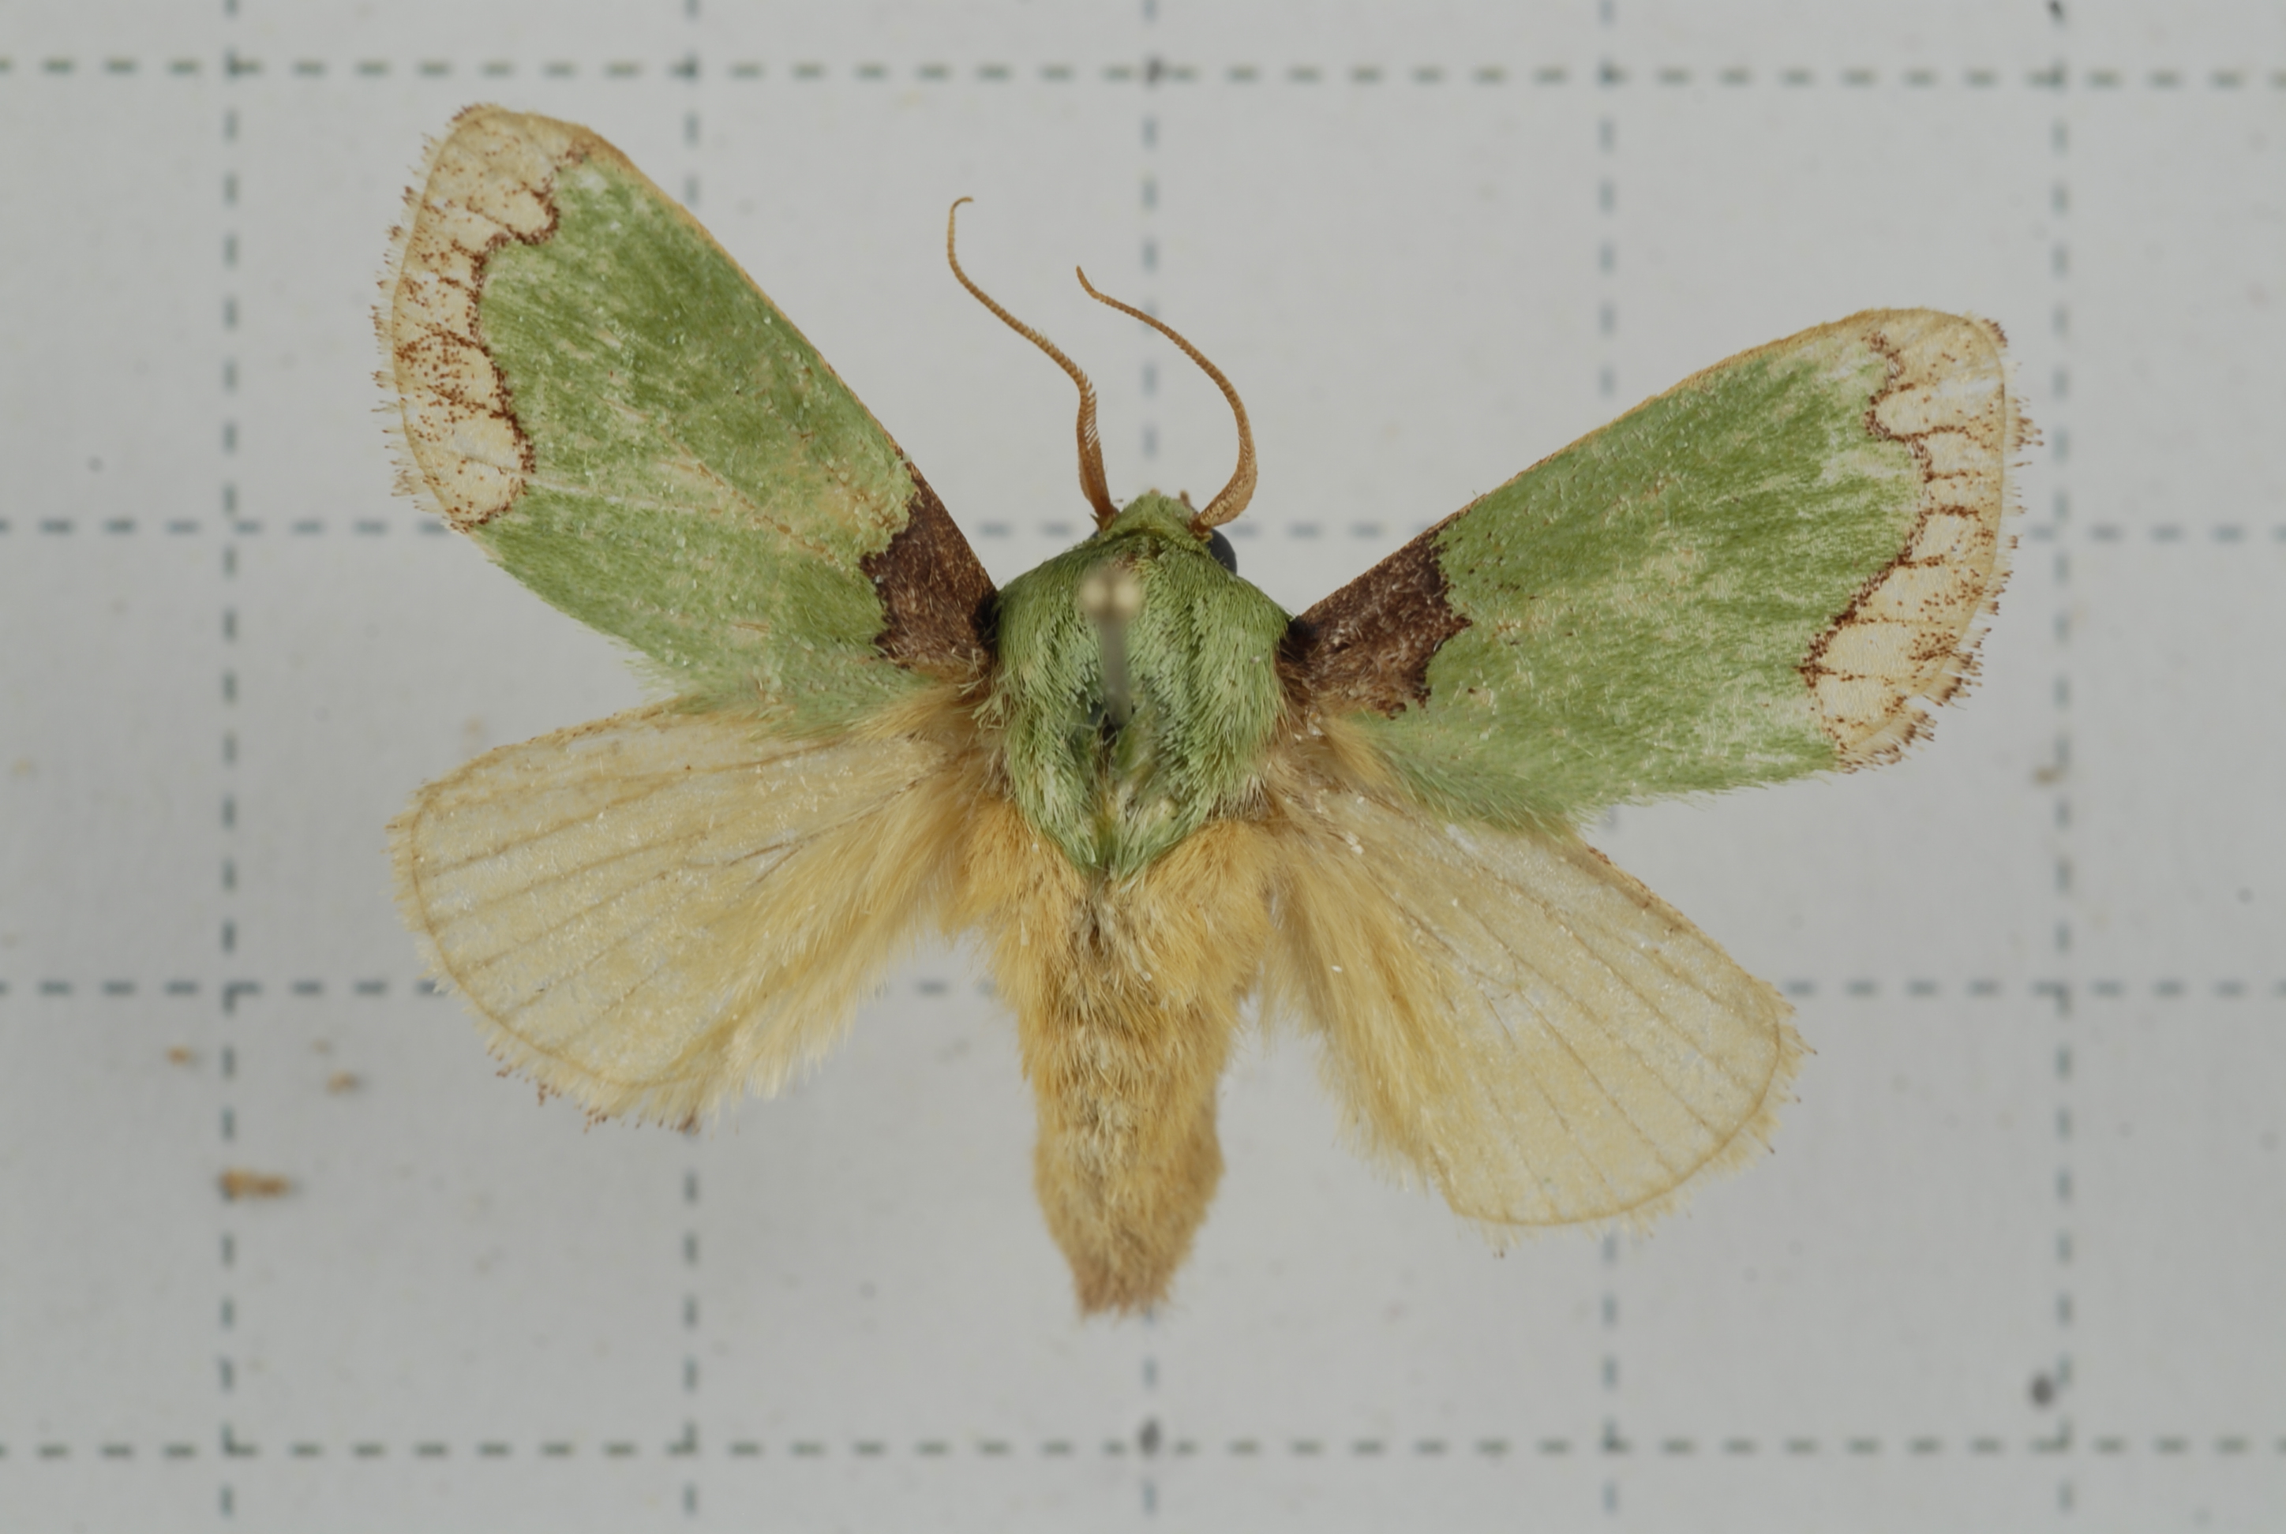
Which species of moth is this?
Parasa consocia
